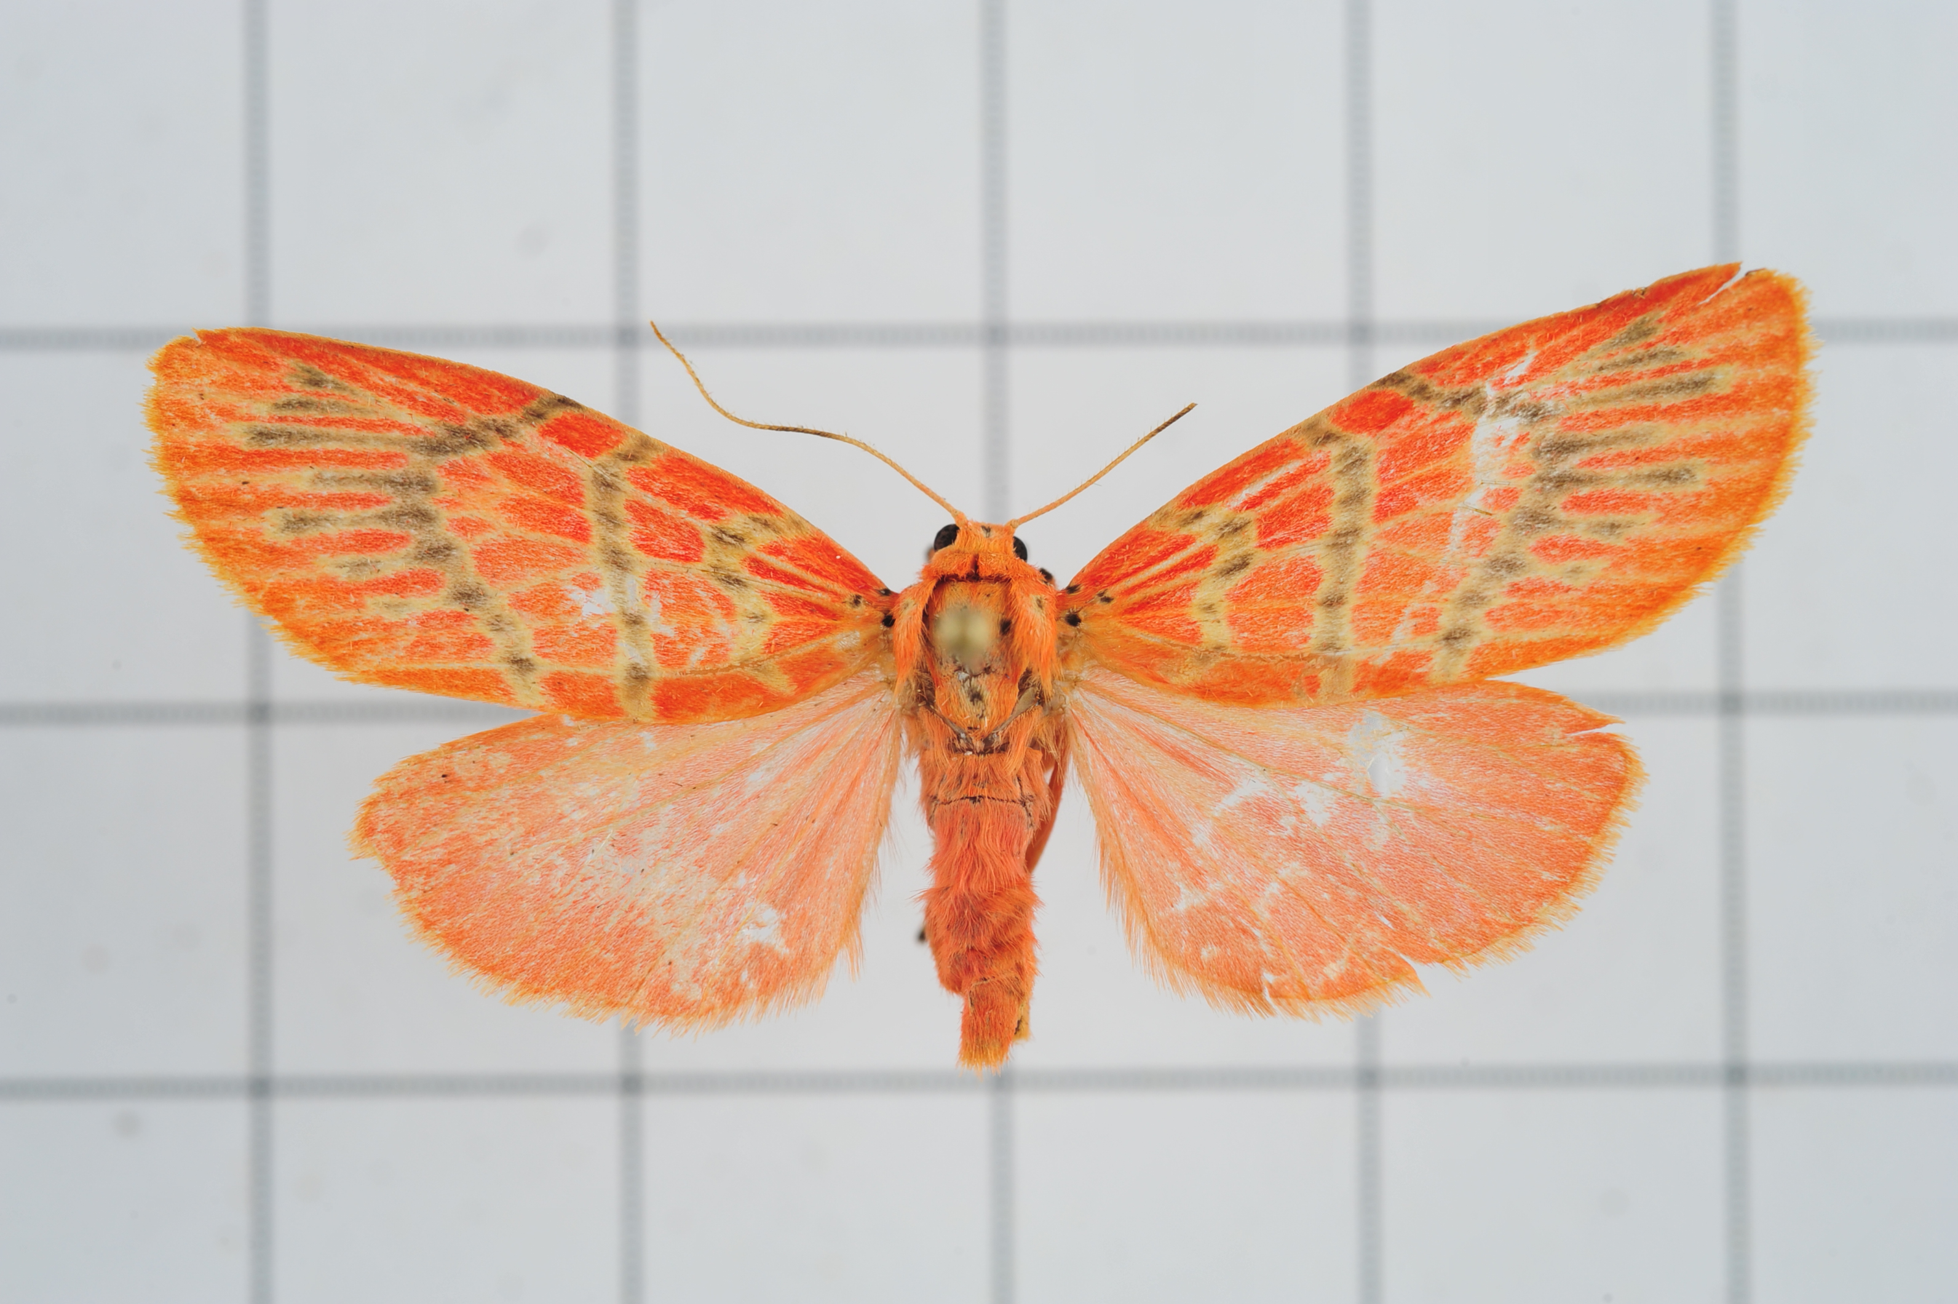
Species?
Barsine sauteri
